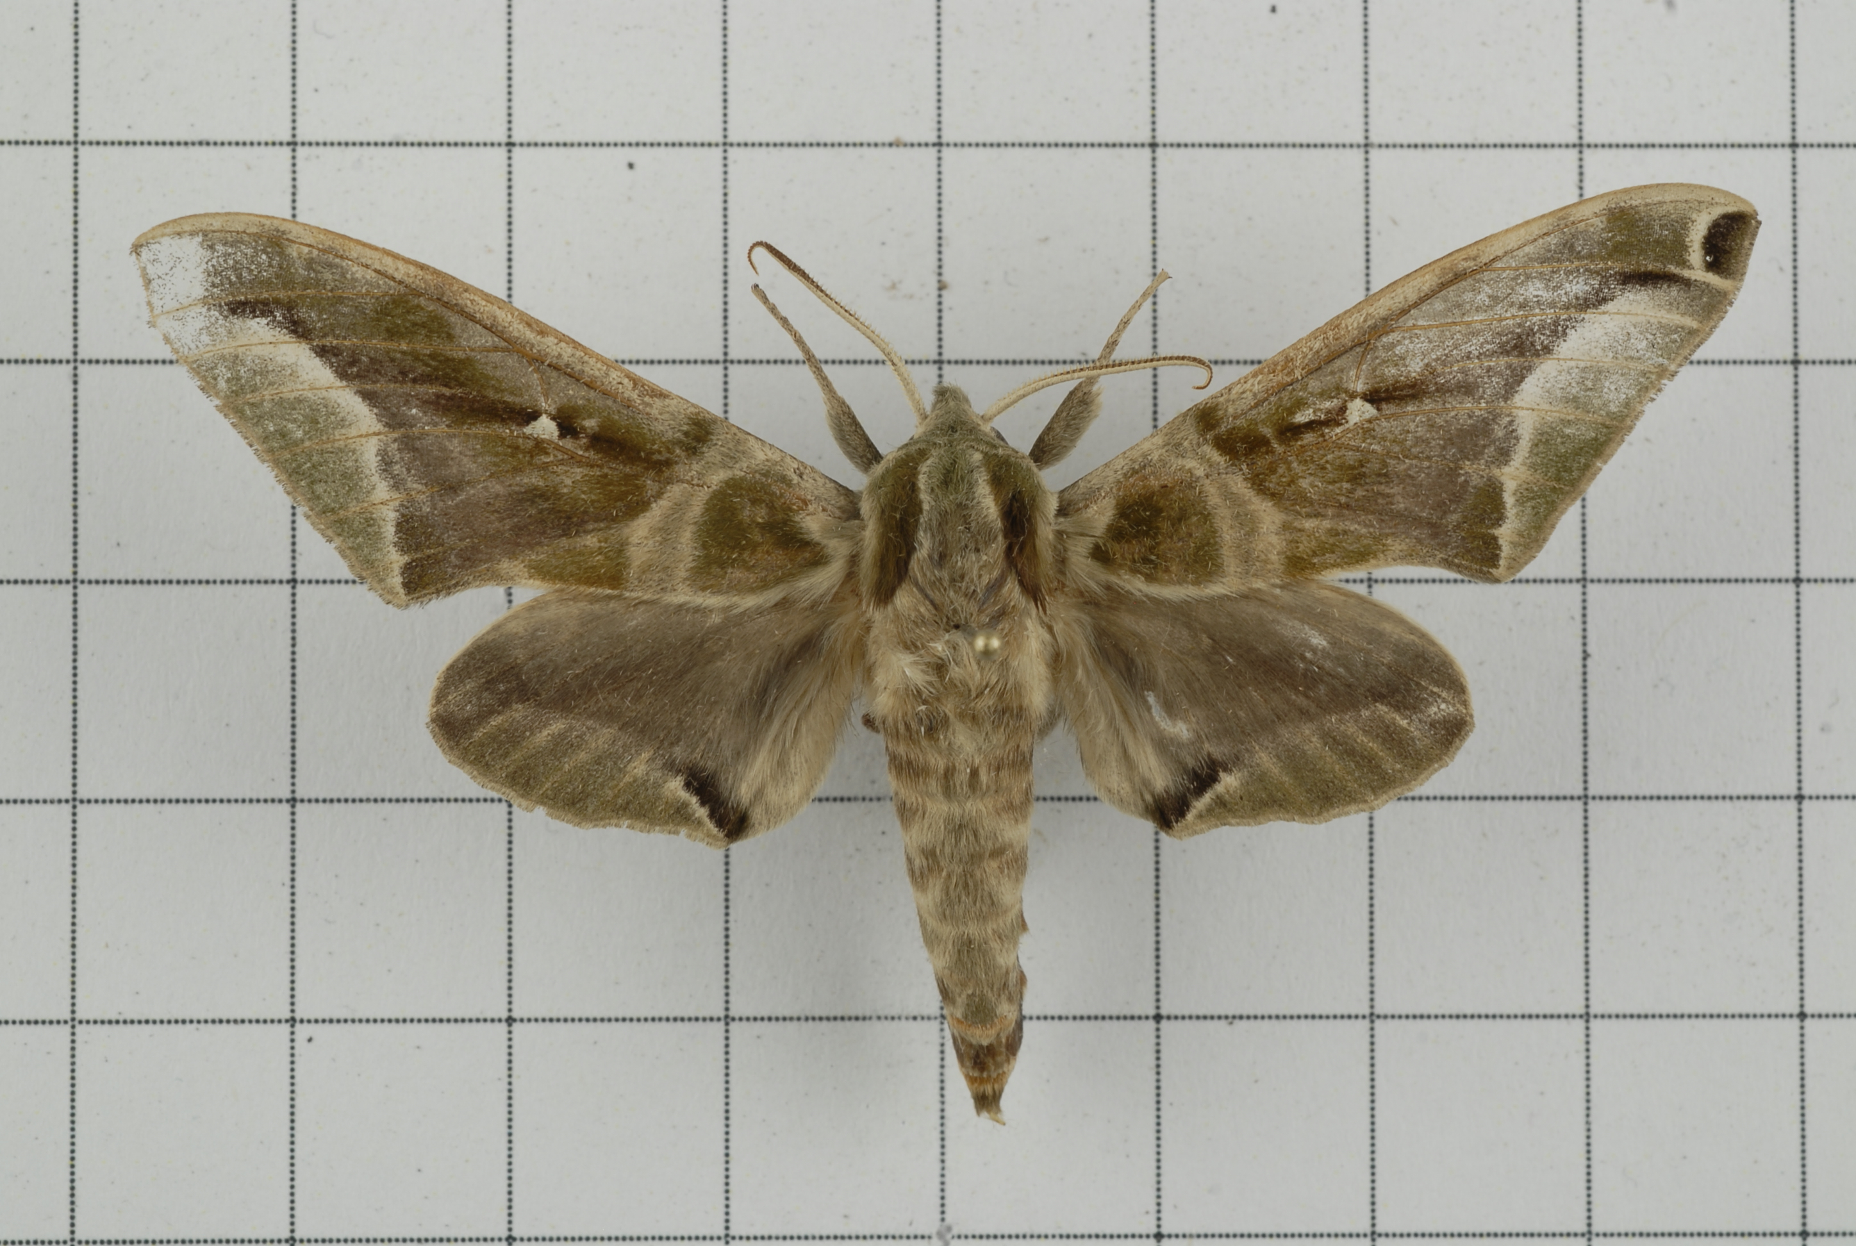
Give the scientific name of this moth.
Parum colligata
